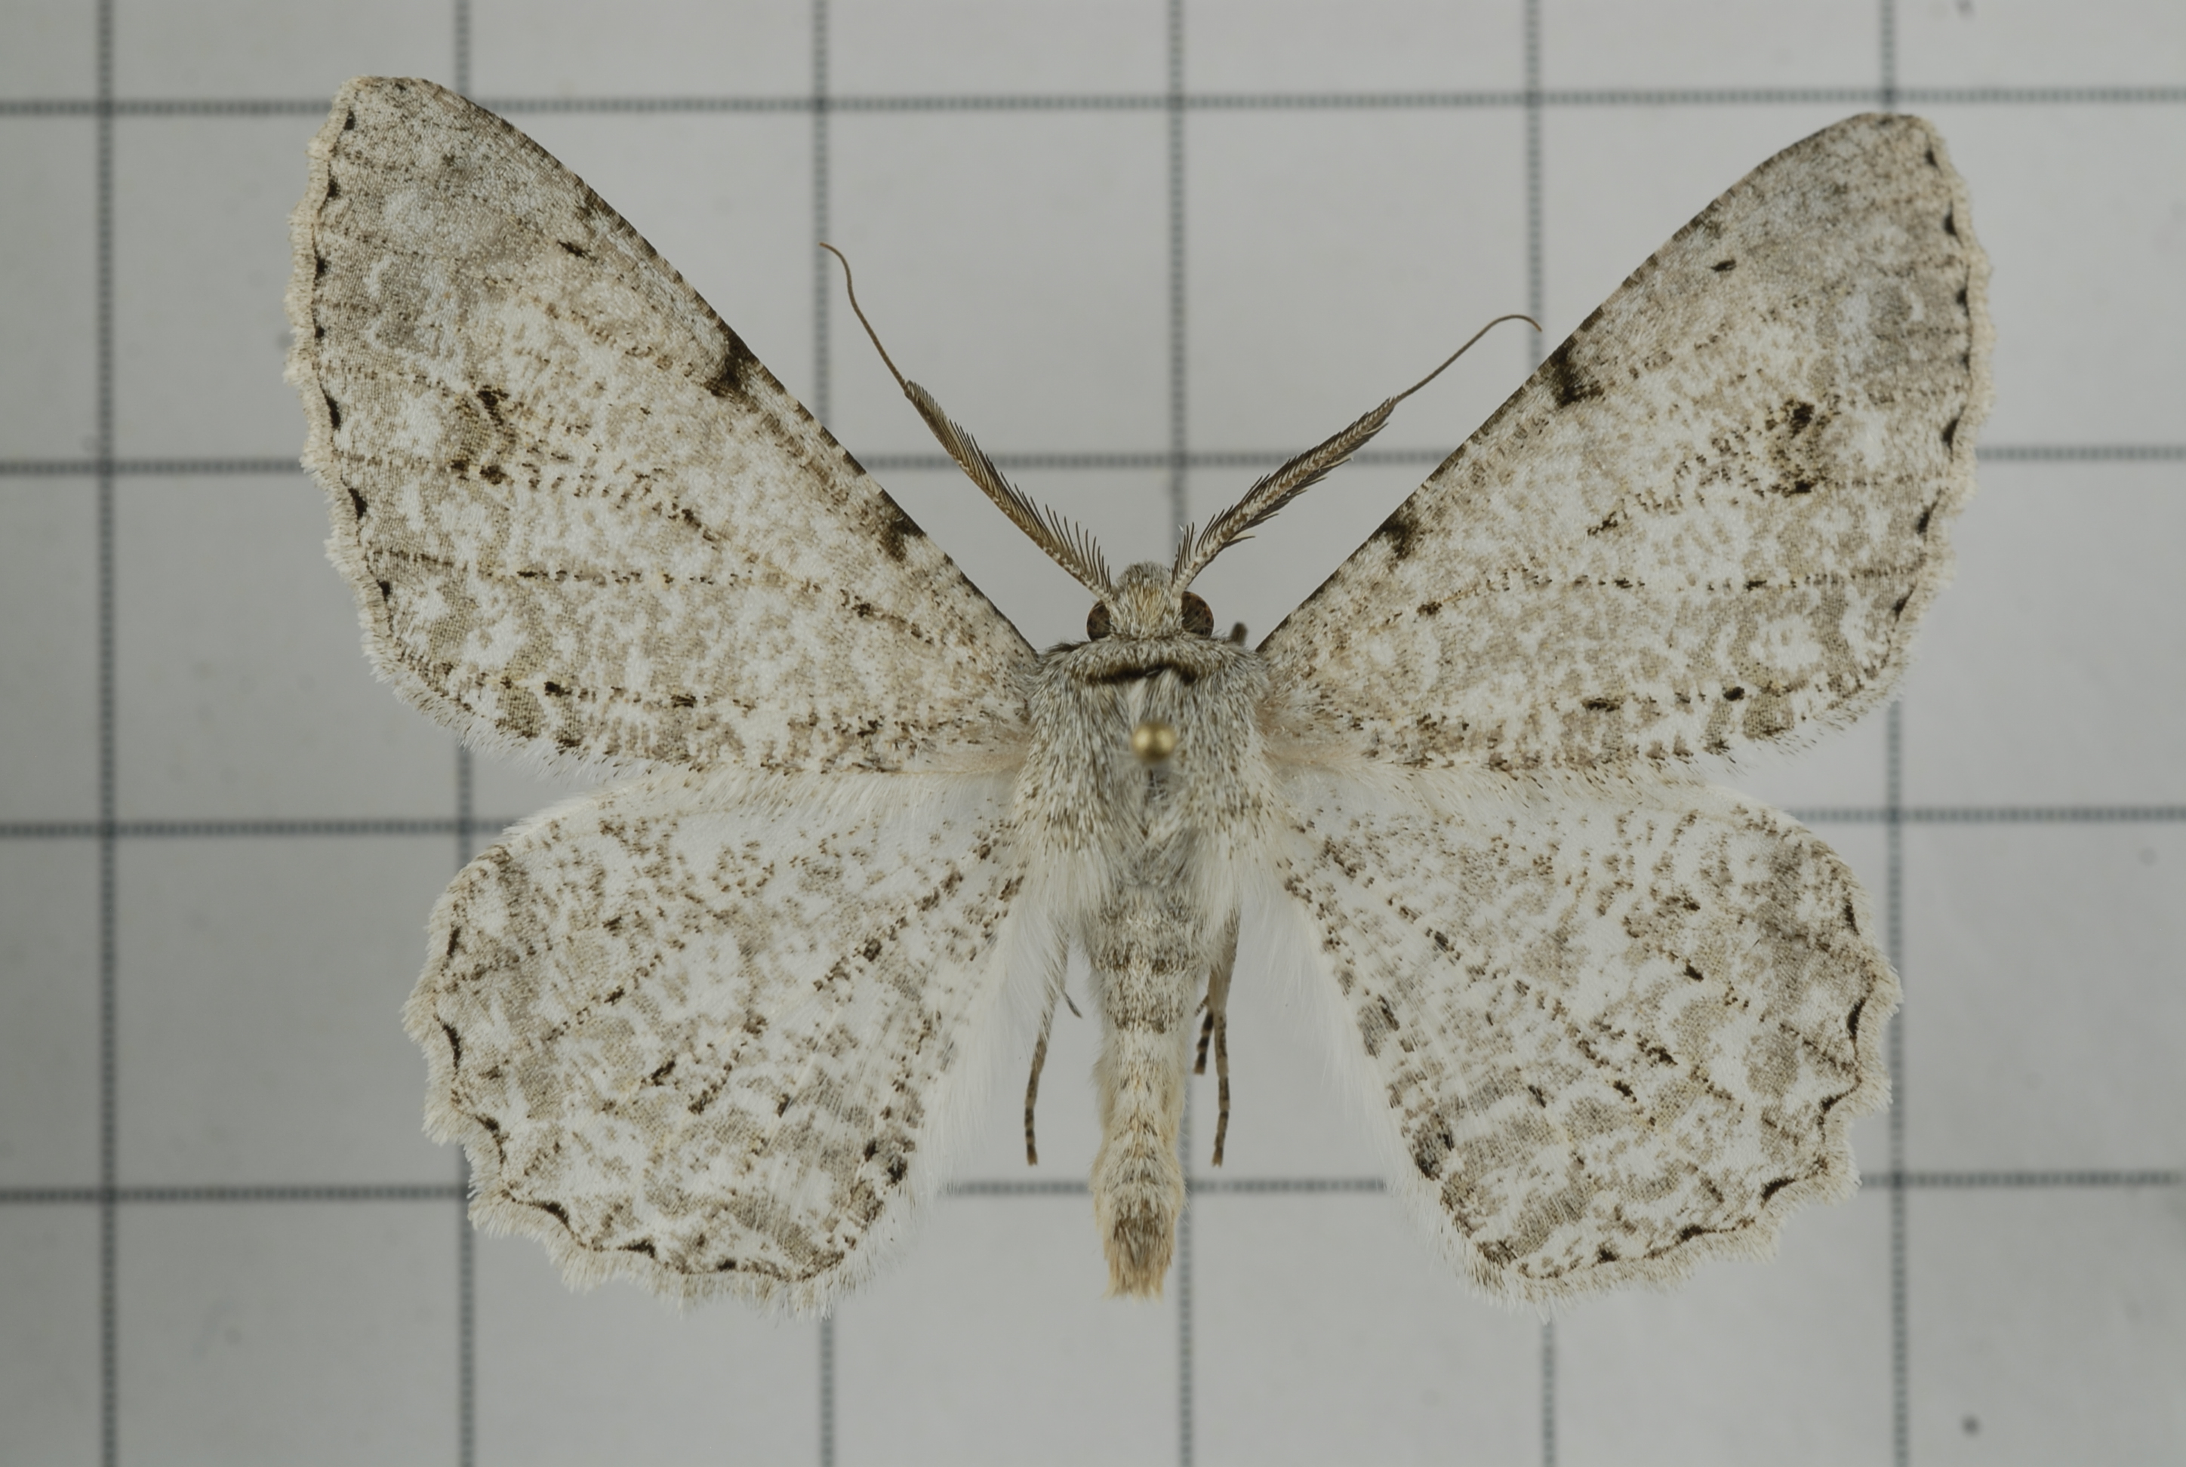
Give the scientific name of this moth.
Lassaba parvalbidaria parvalbidaria
